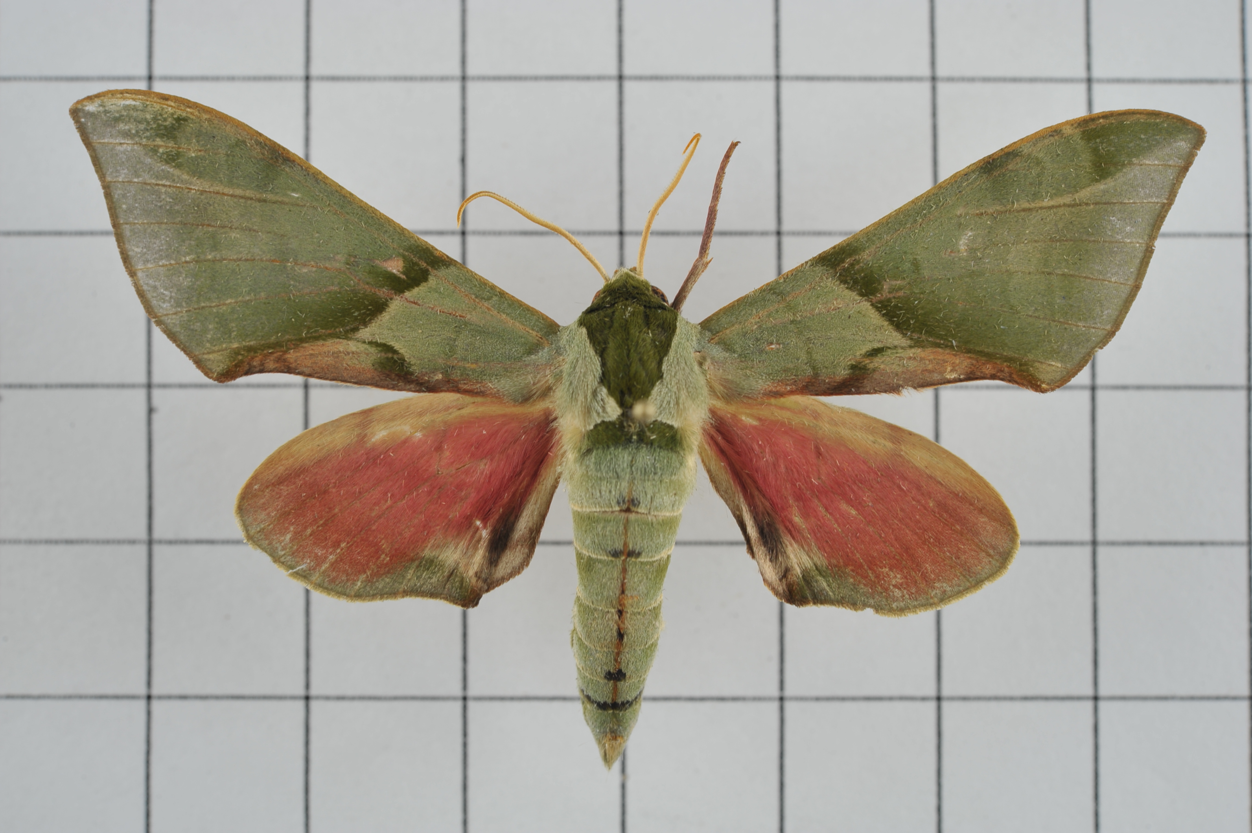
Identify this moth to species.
Callambulyx tatarinovii formosana
